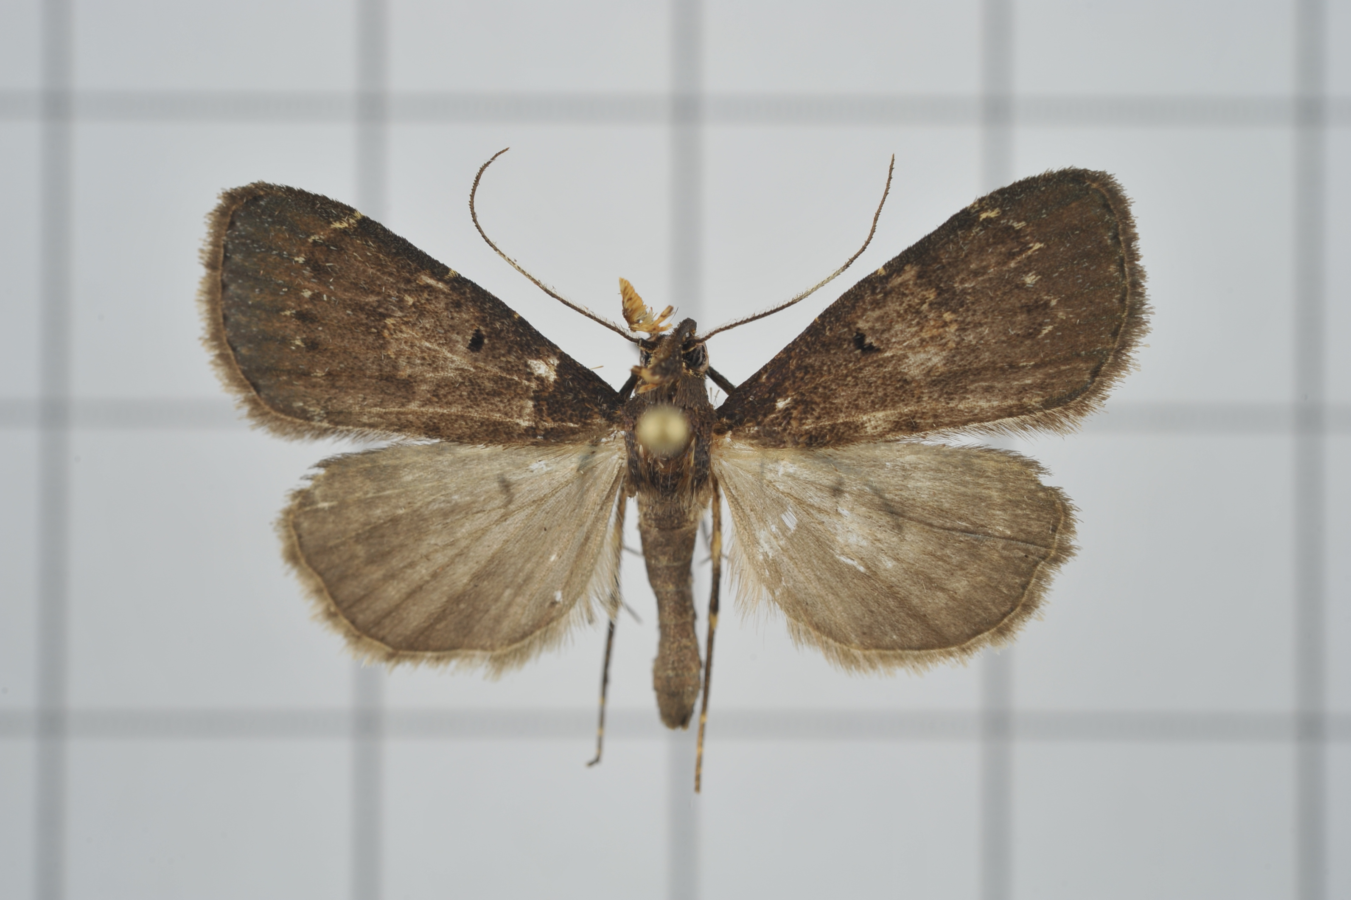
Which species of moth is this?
Hydrillodes nilgirialis
